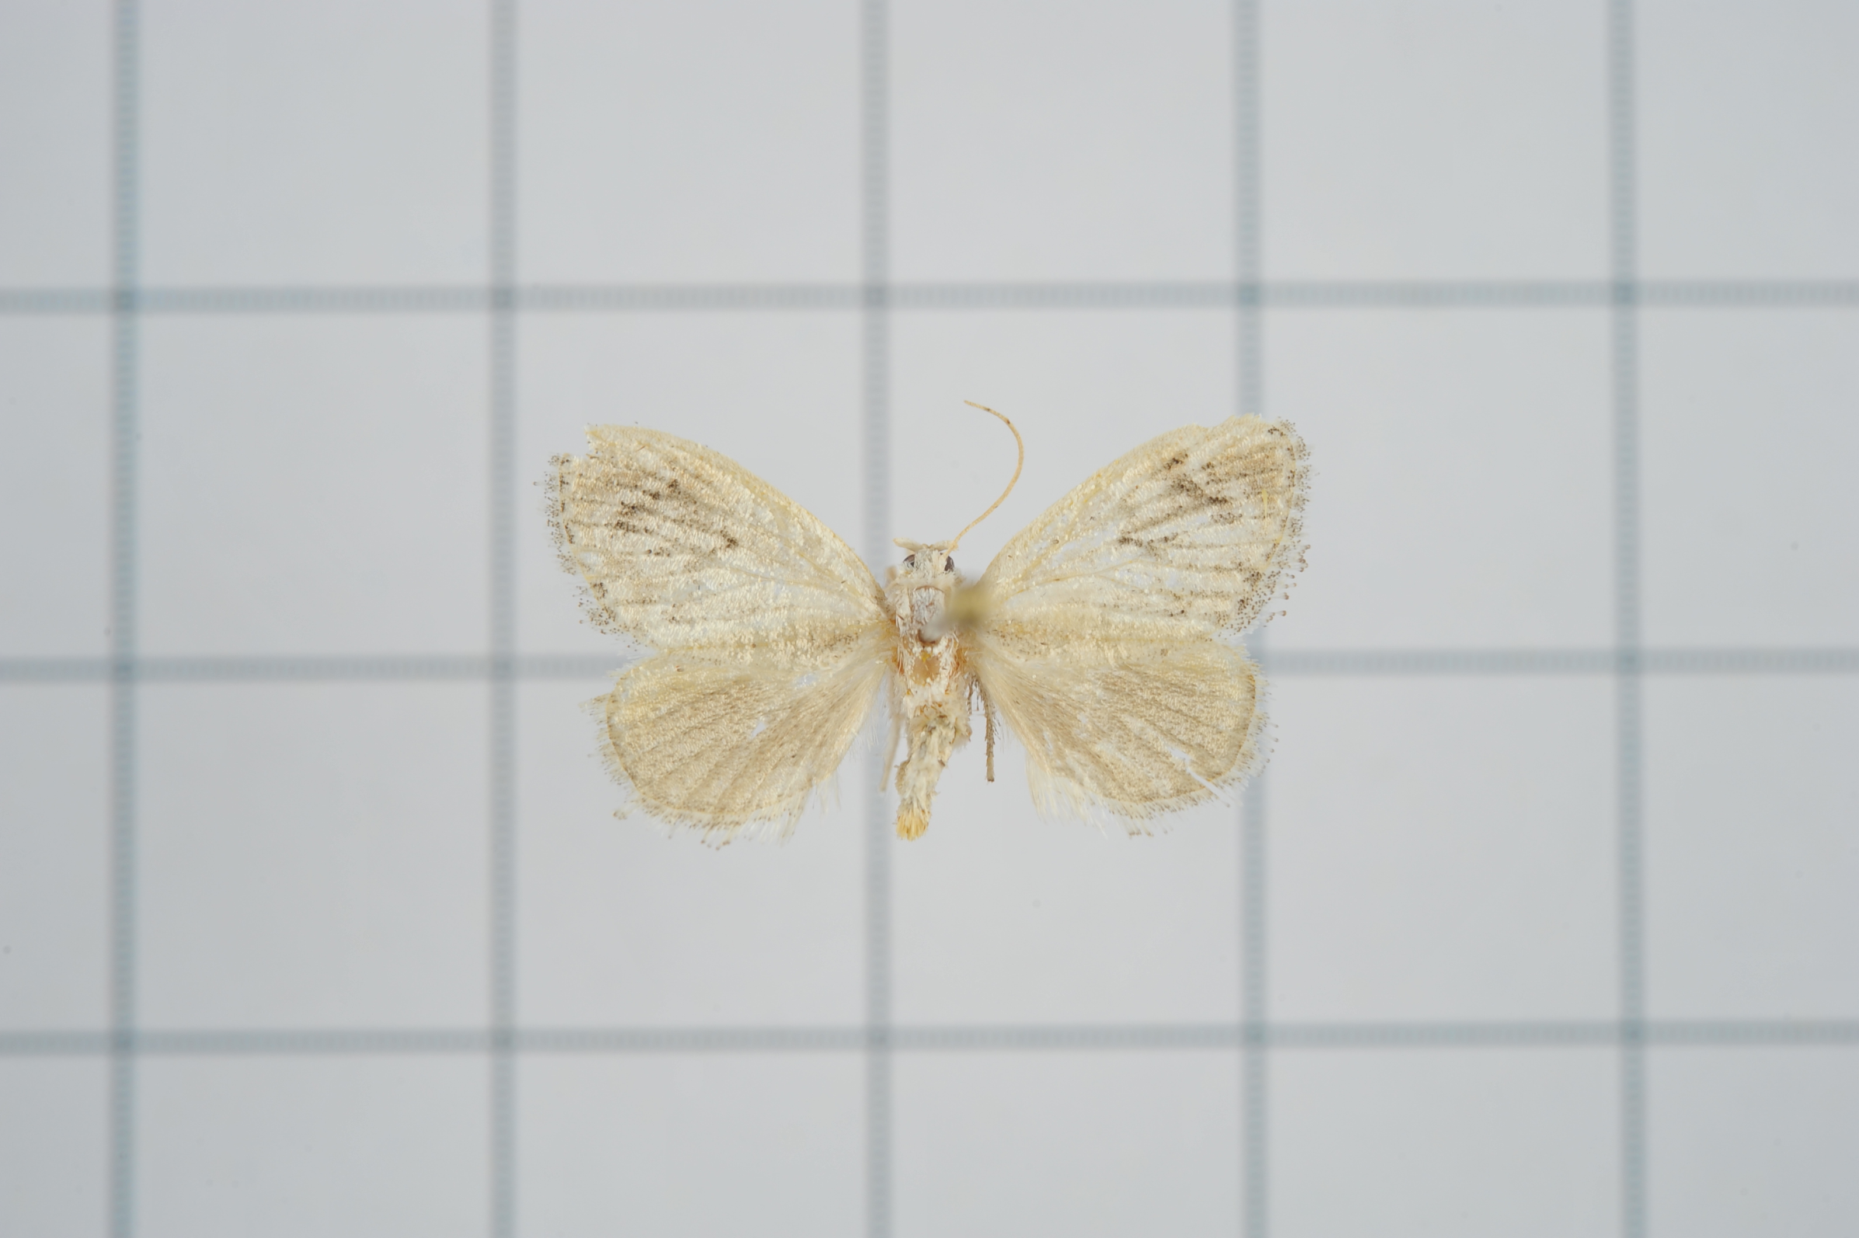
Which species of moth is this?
Narosa nigrisigna
